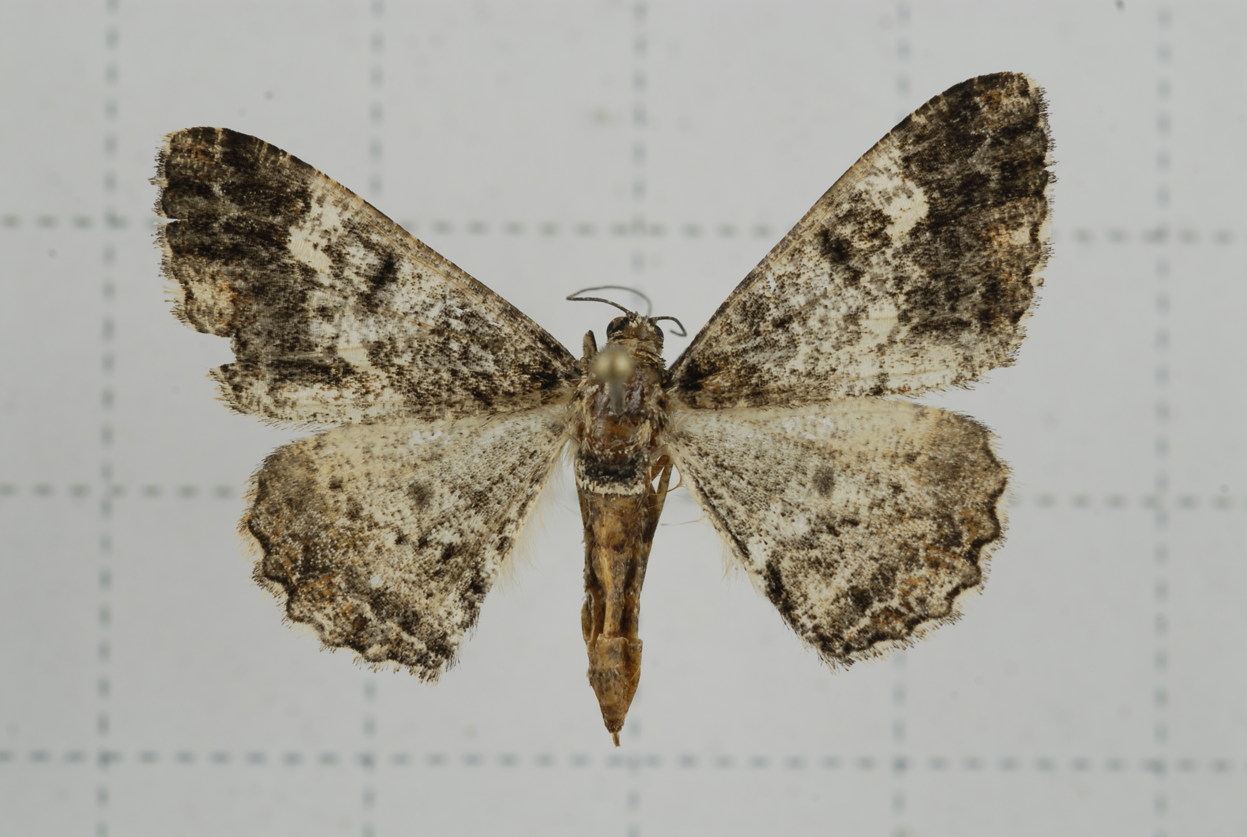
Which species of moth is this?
Alcis taiwanovariegata
